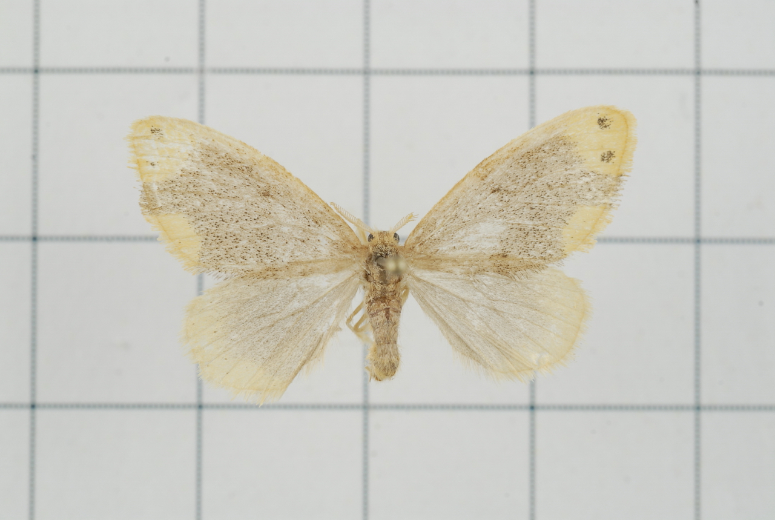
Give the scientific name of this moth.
Arna bipunctapex
